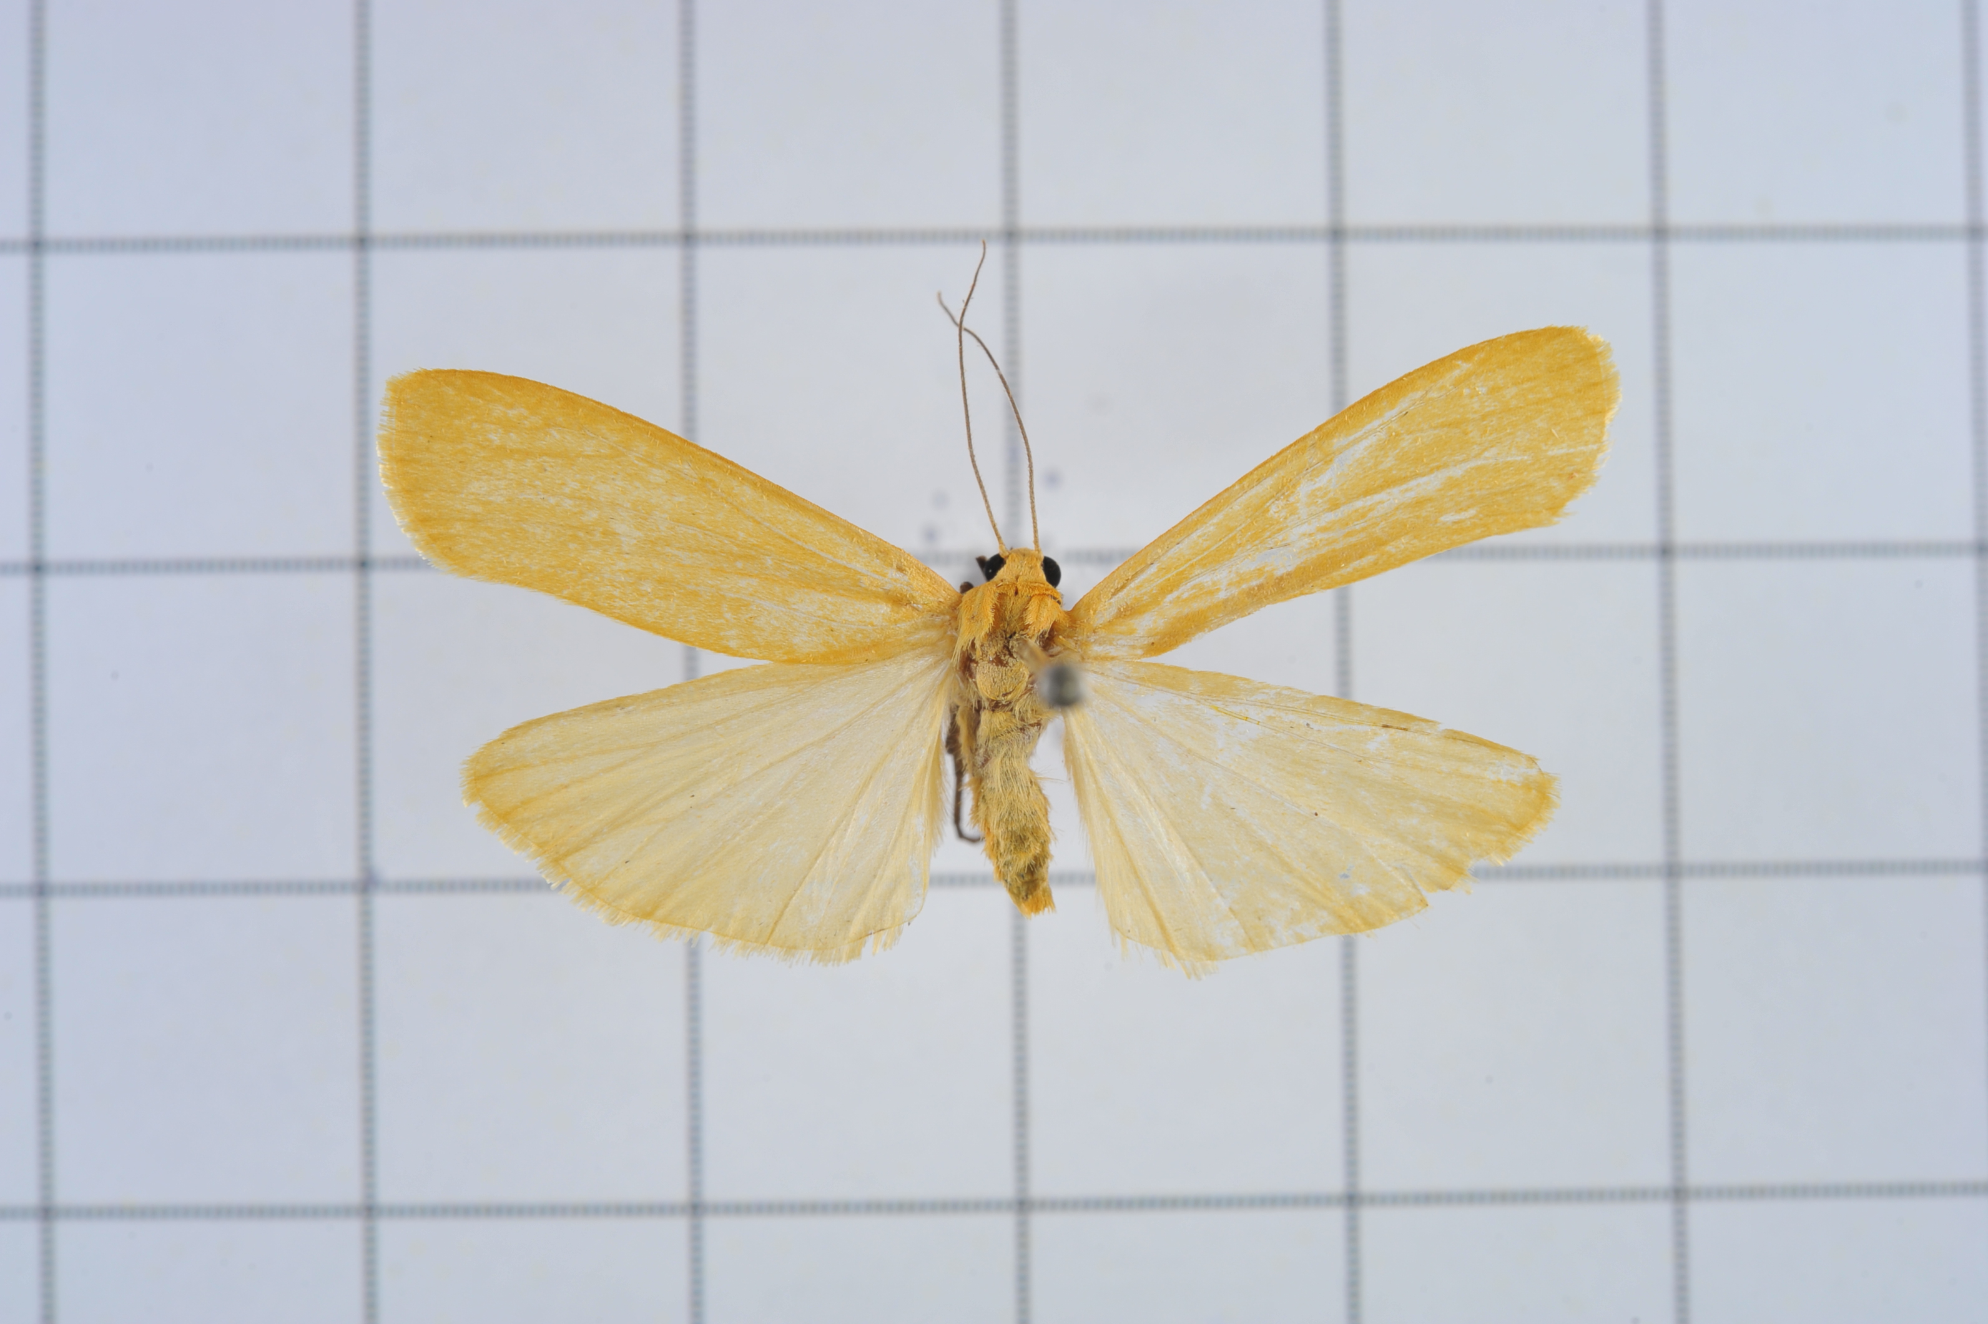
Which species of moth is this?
Katha magnata magnata
